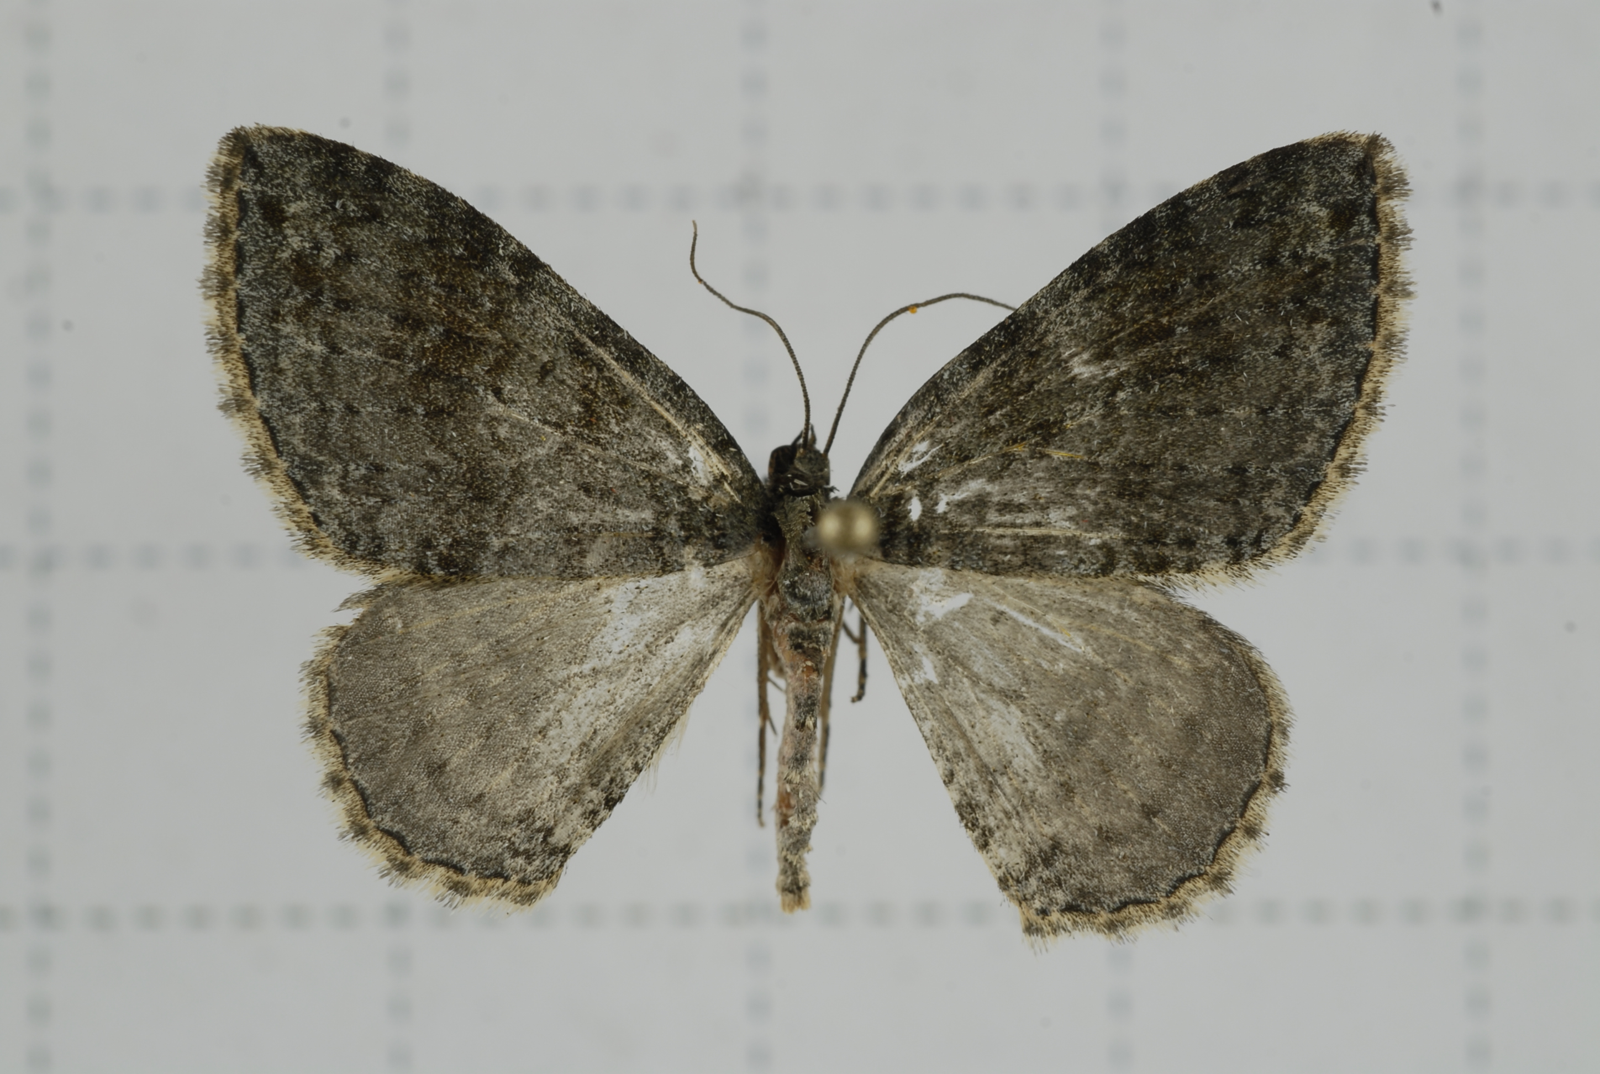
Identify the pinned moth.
Atopophysa opulens
